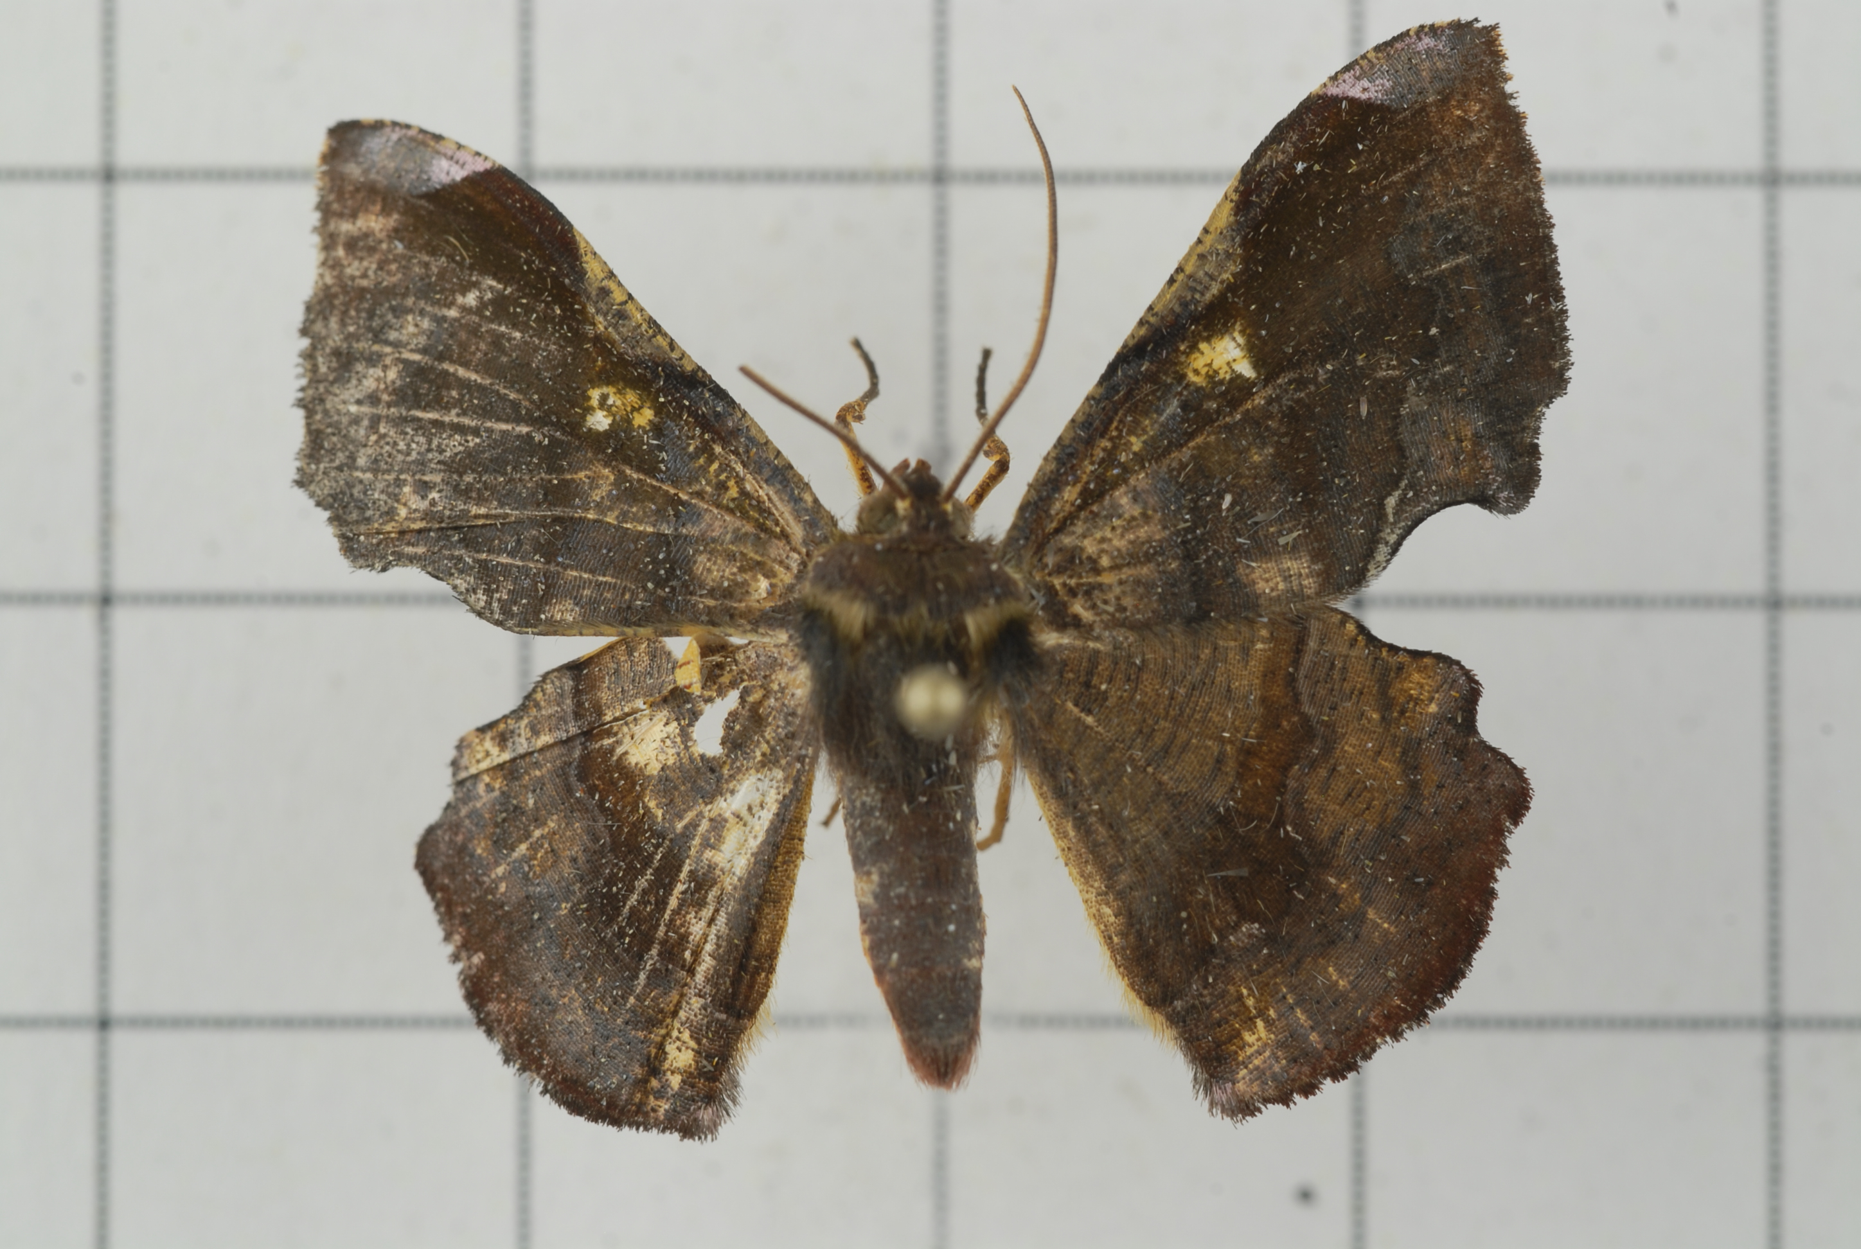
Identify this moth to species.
Fascellina chromataria
